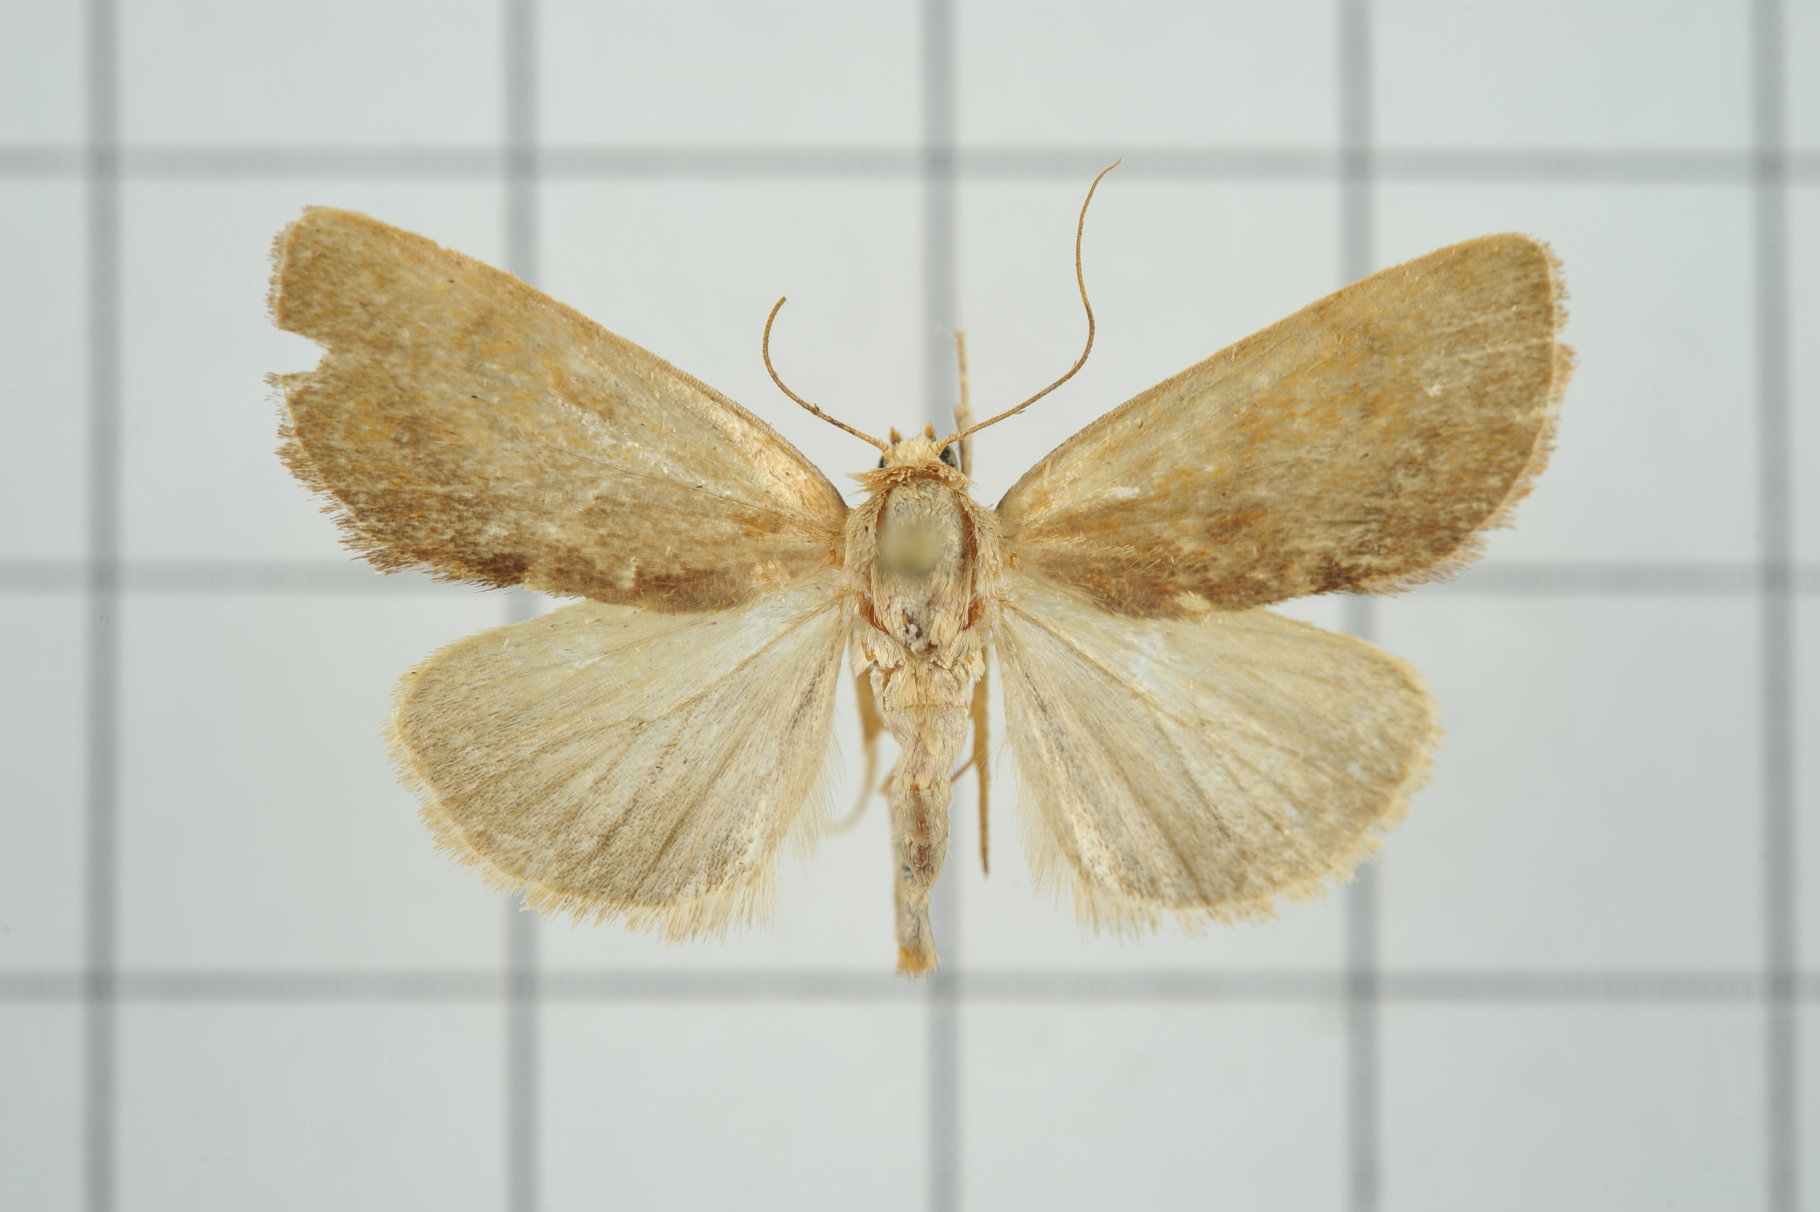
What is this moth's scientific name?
Westermannia elliptica elliptica
